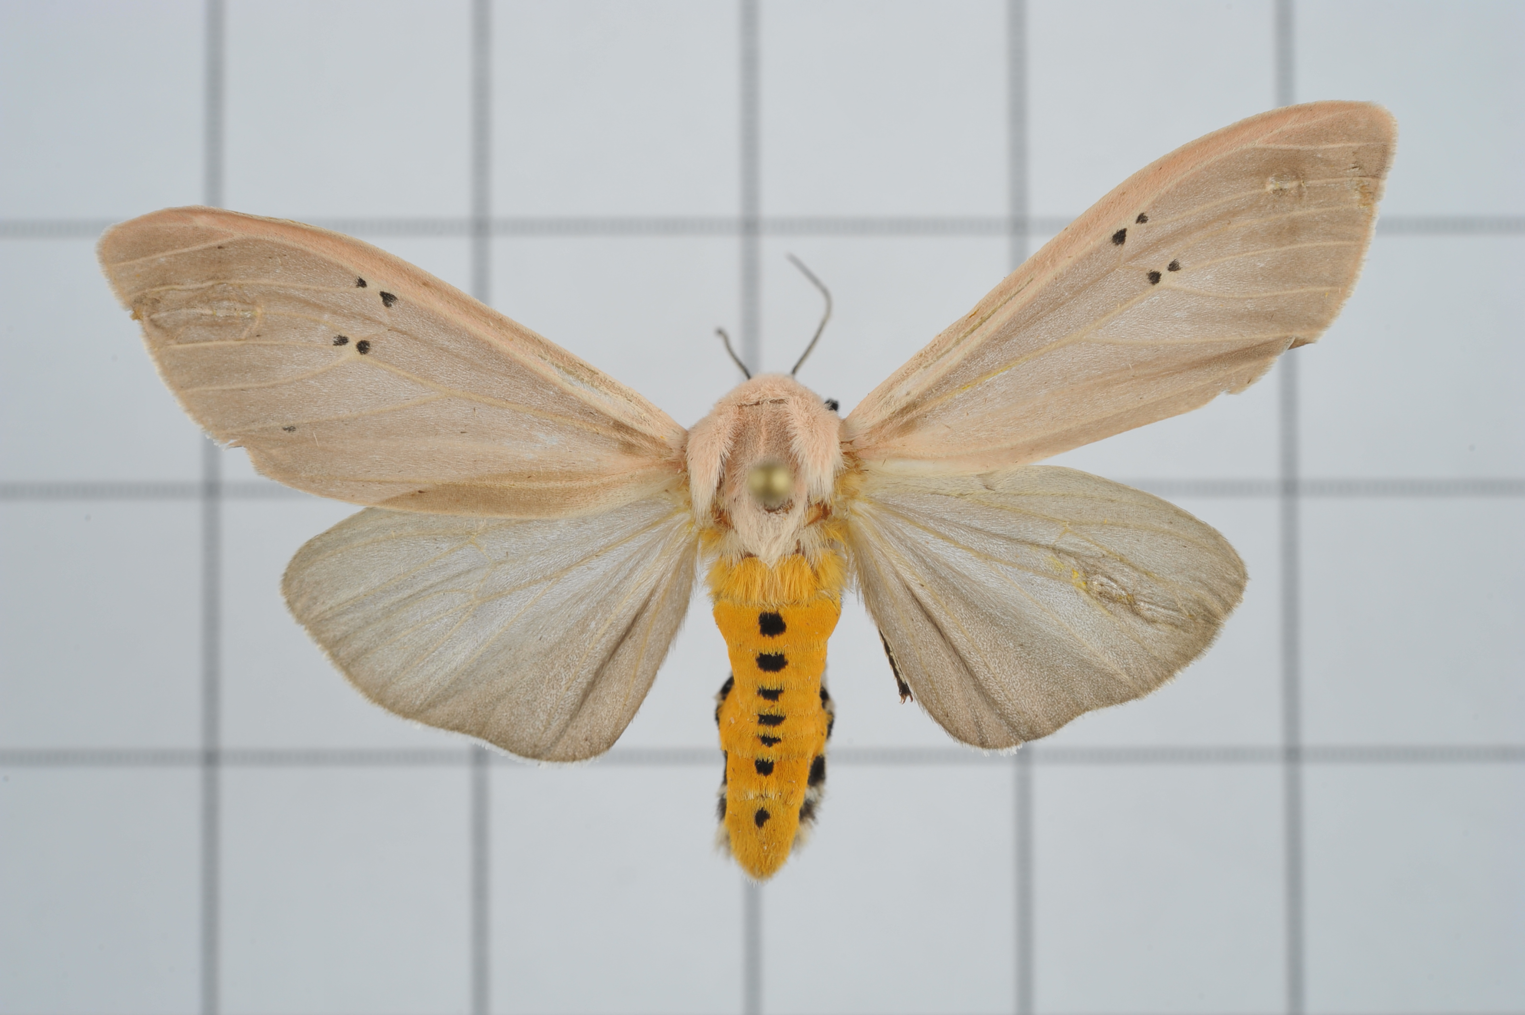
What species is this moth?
Creatonotos transiens koni
